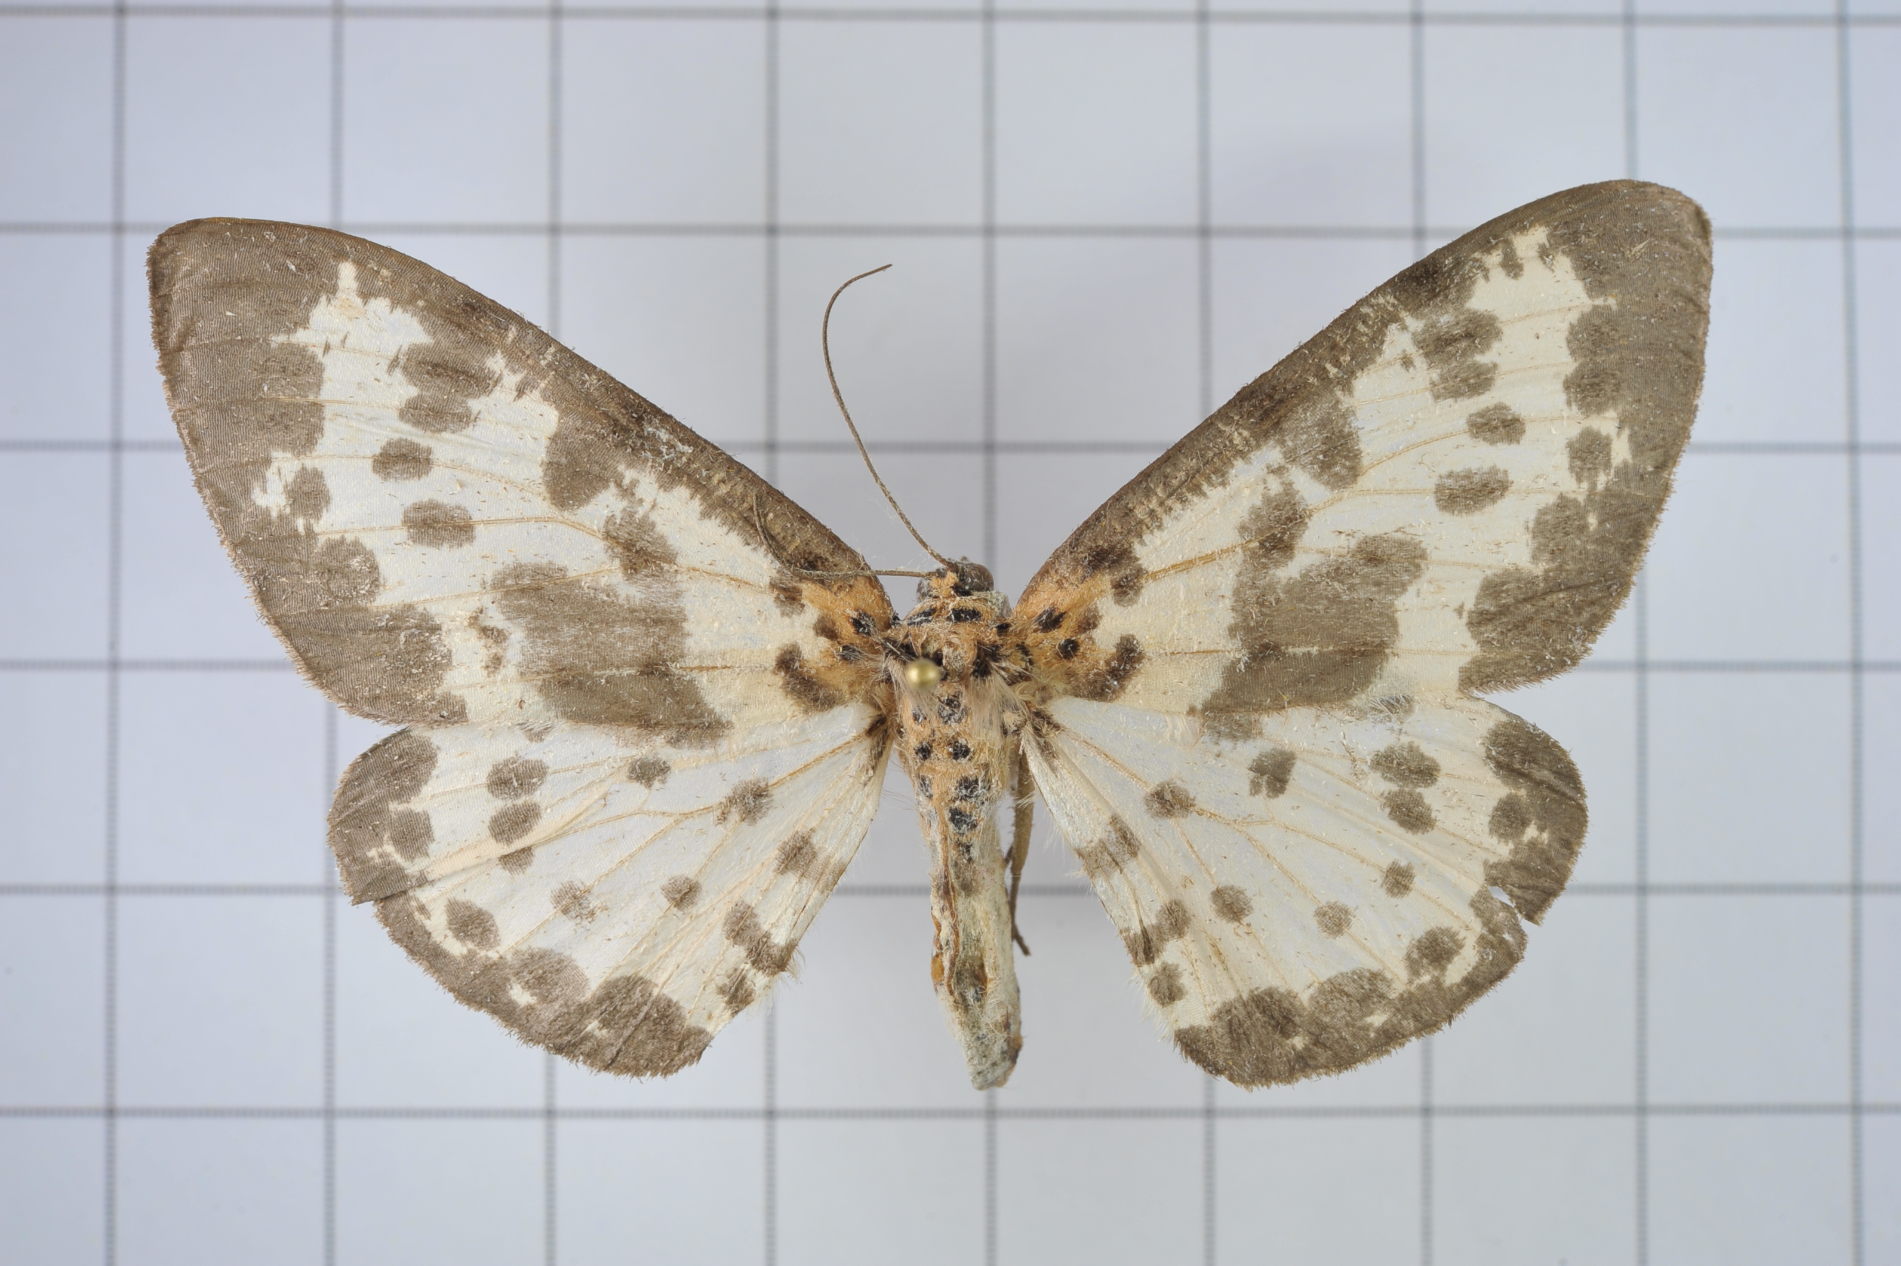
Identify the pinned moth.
Percnia longitermen
